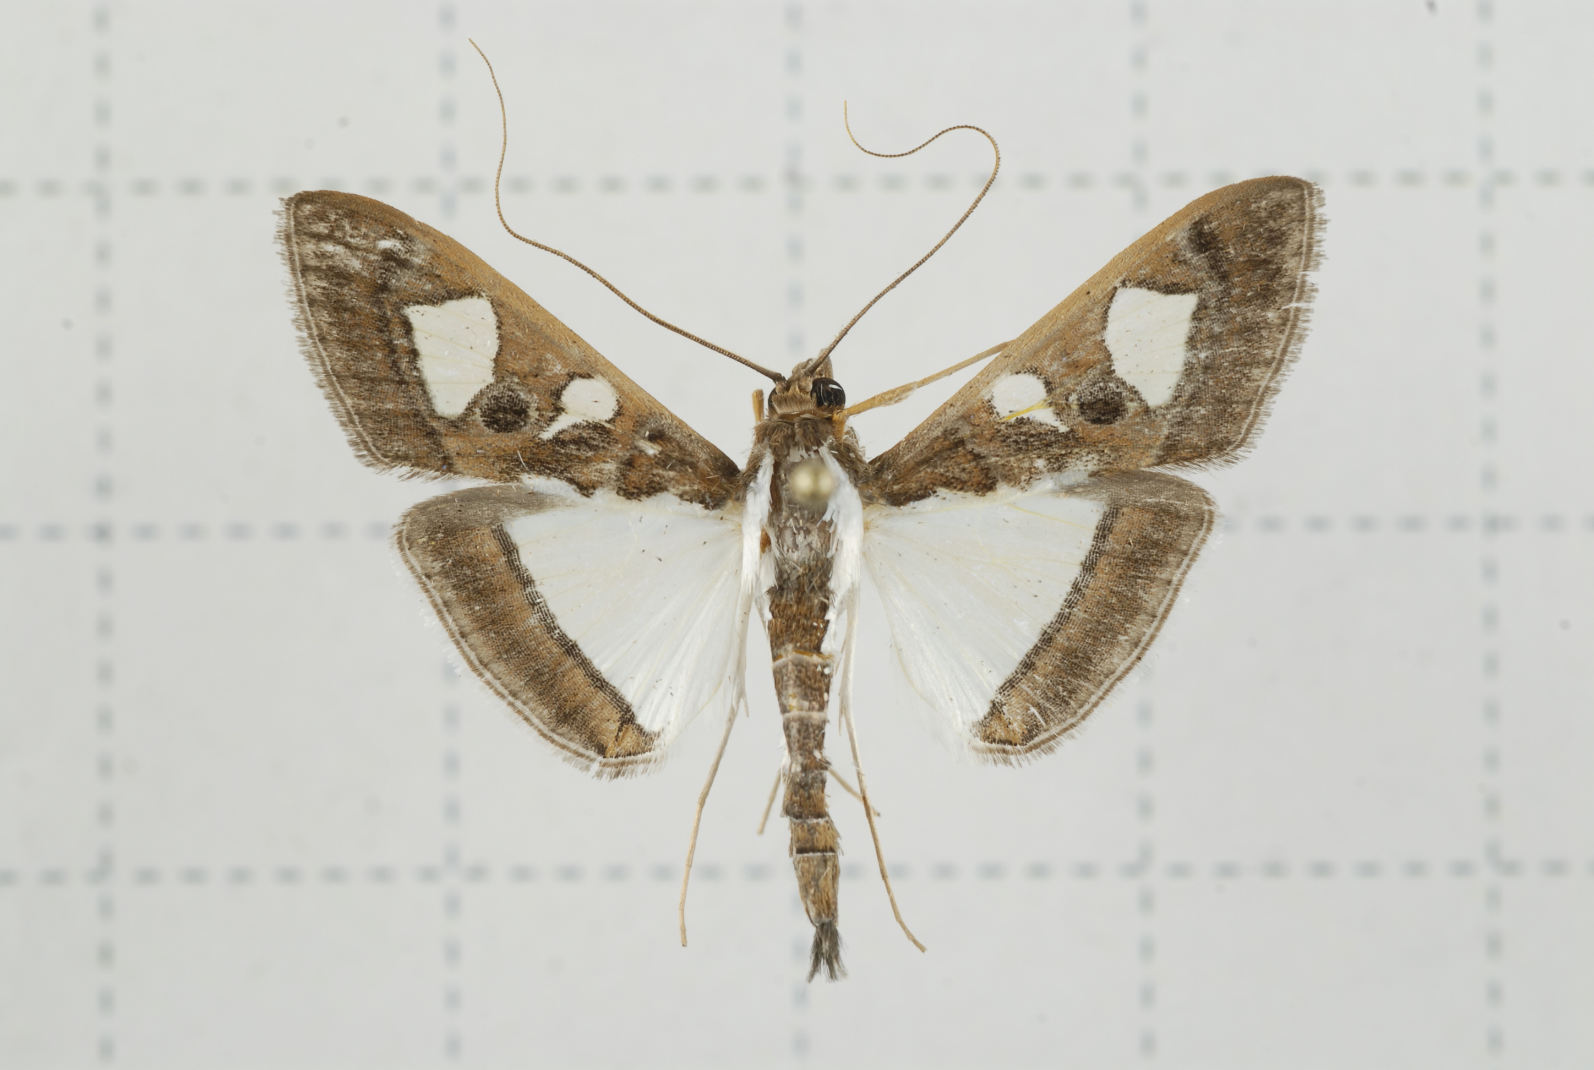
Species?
Glyphodes bivitralis
